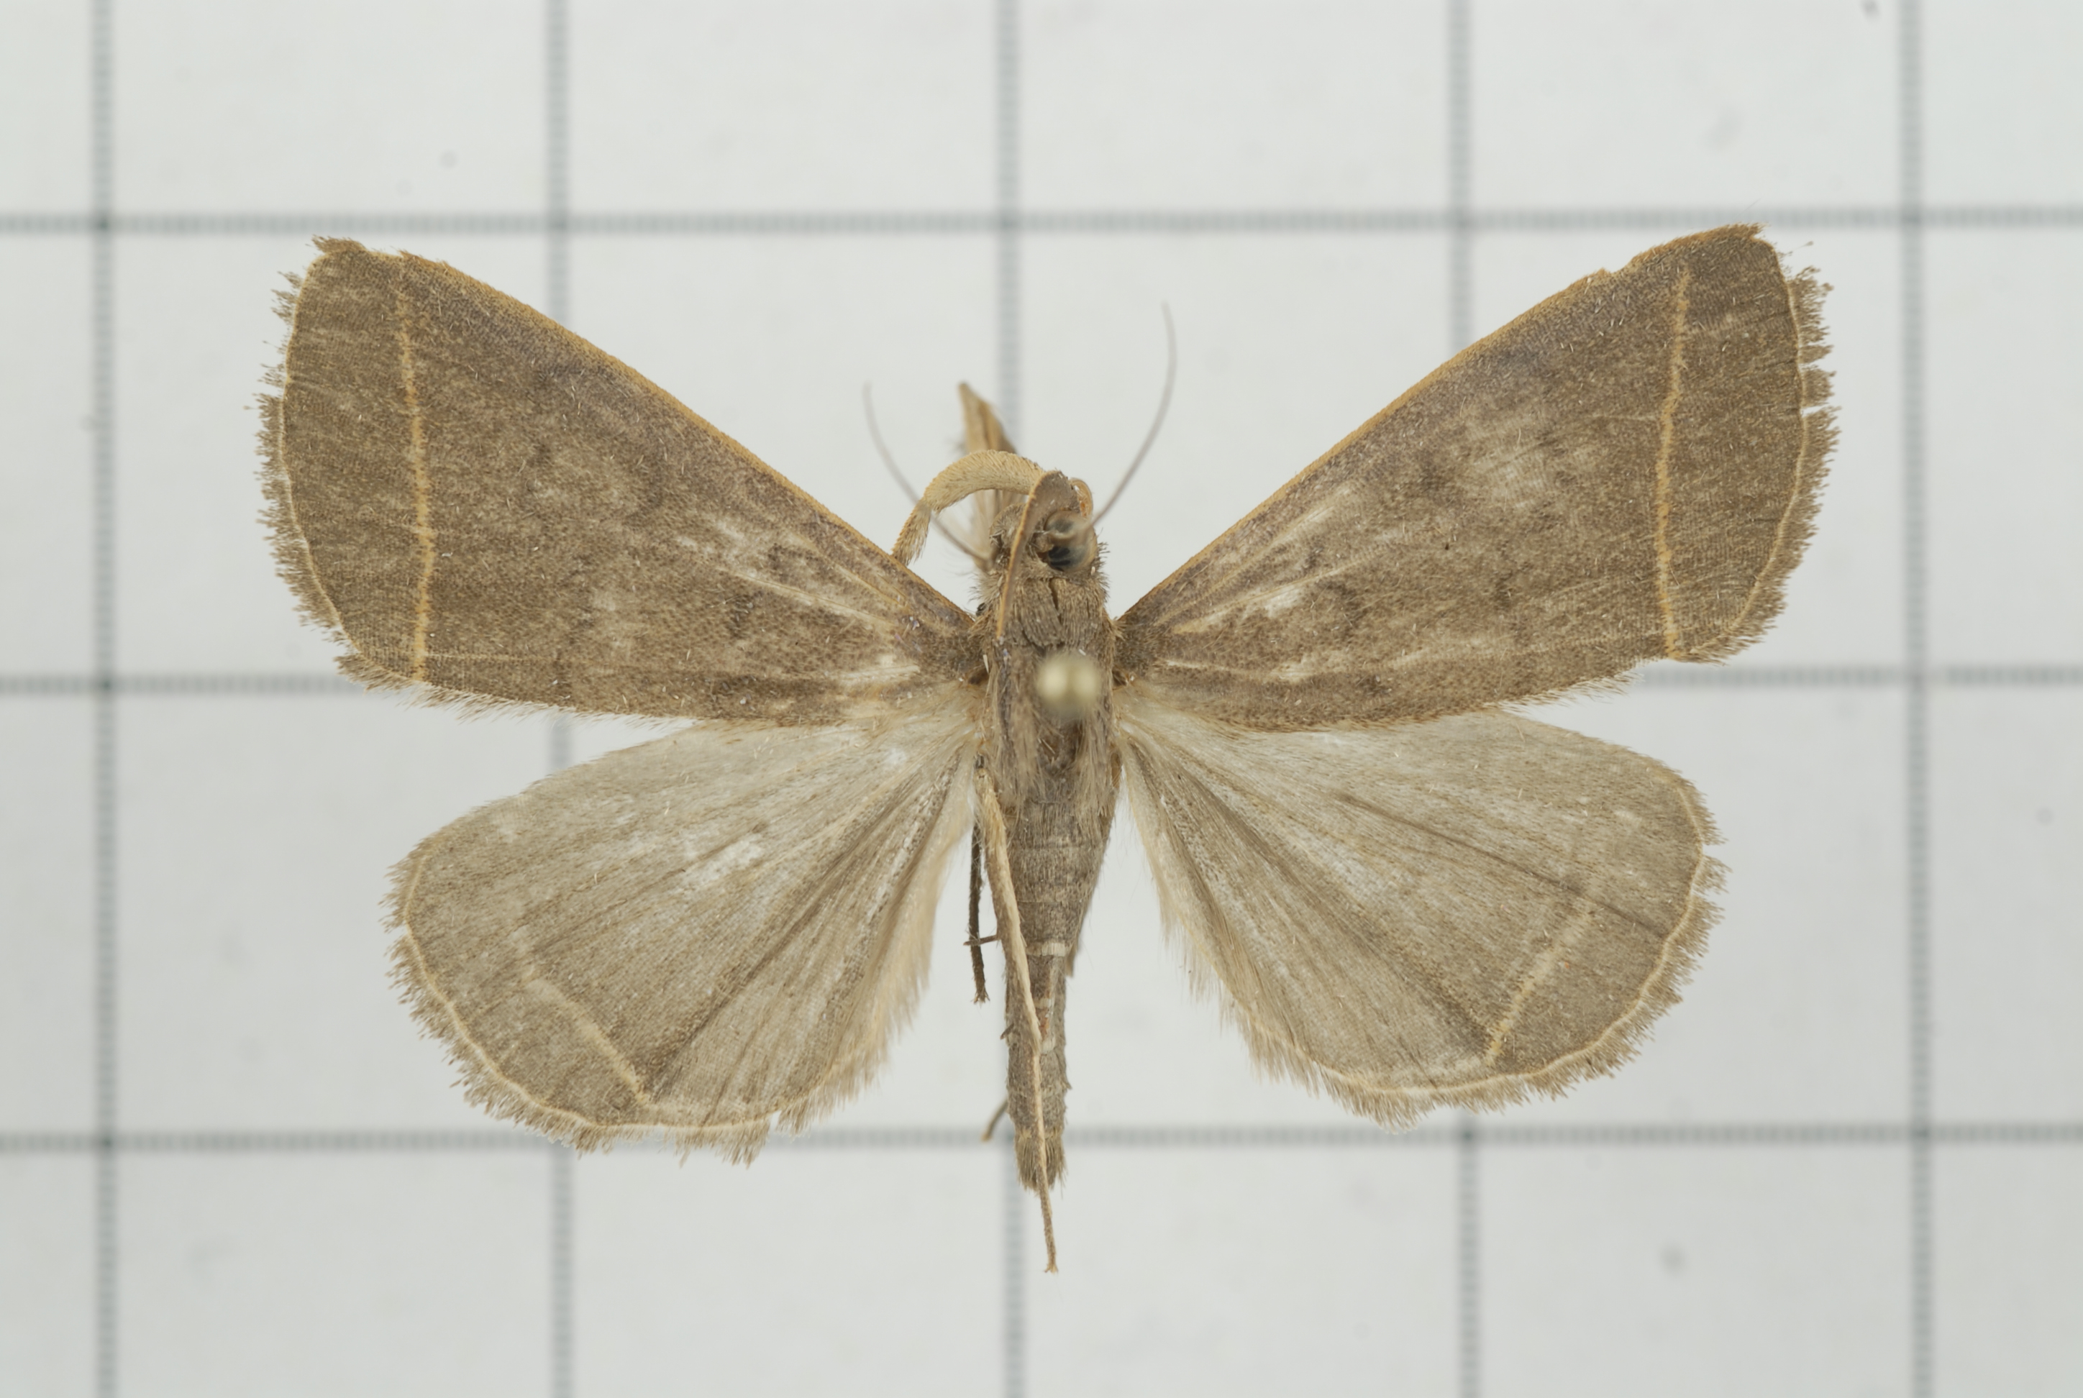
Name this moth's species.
Simplicia niphona
